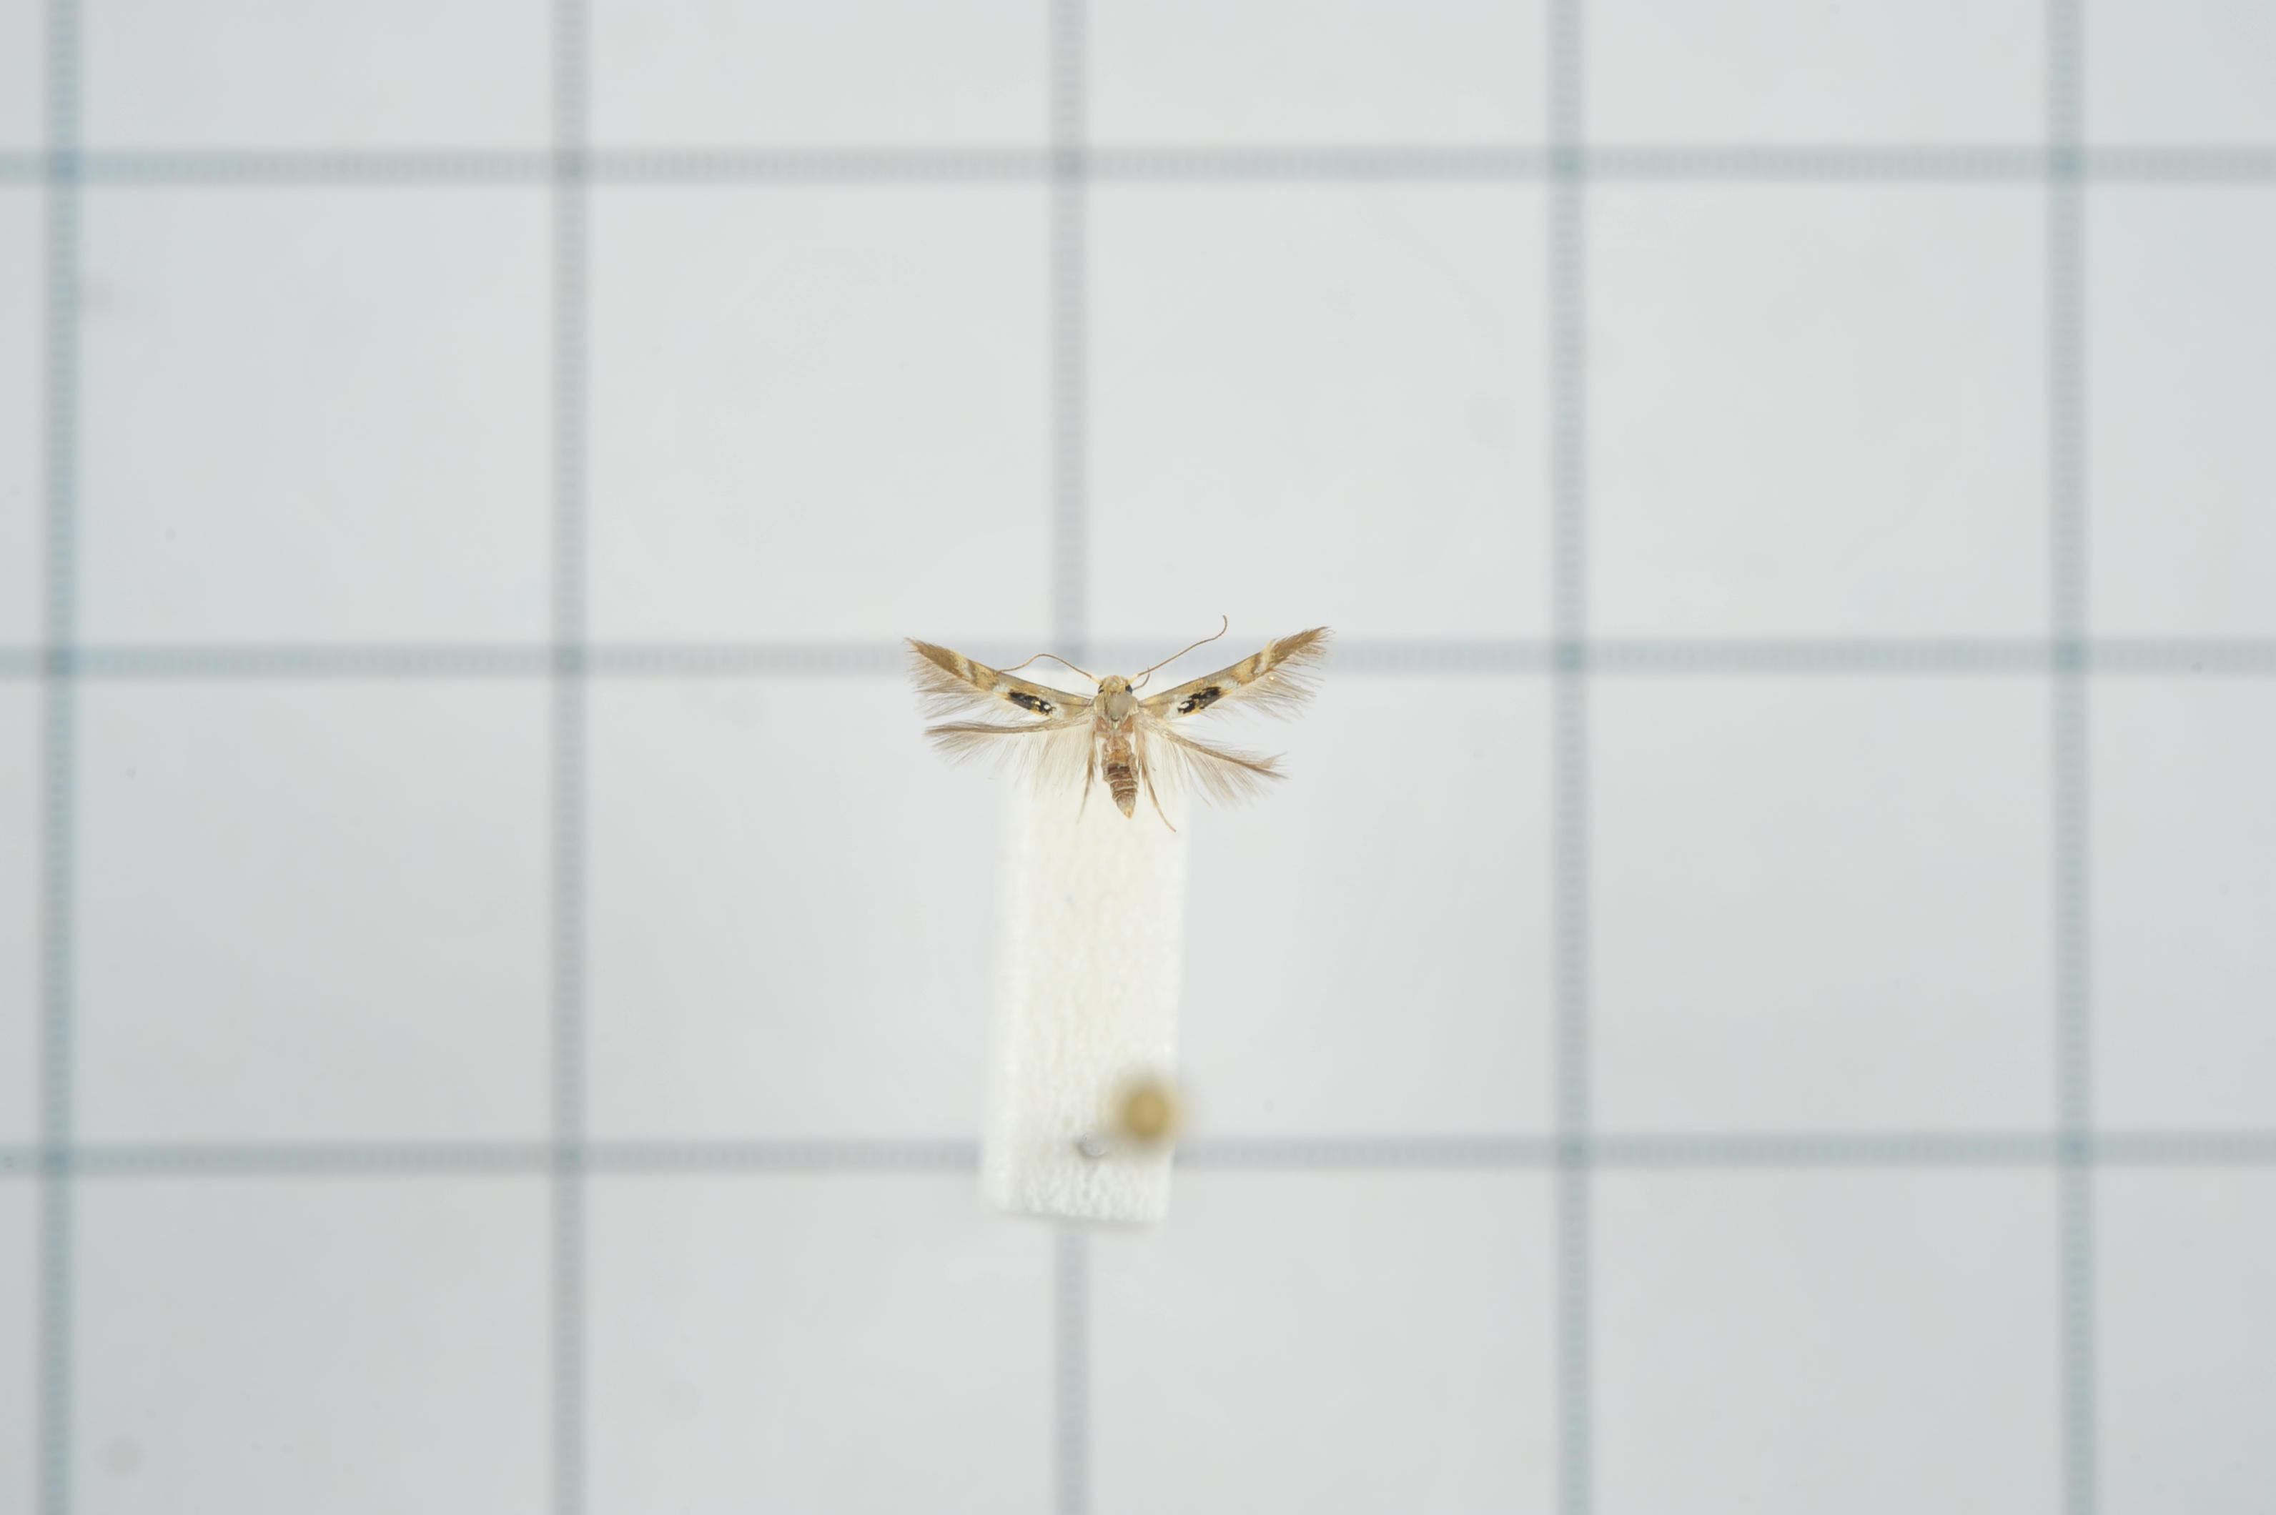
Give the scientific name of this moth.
Hieromantis arcuata
